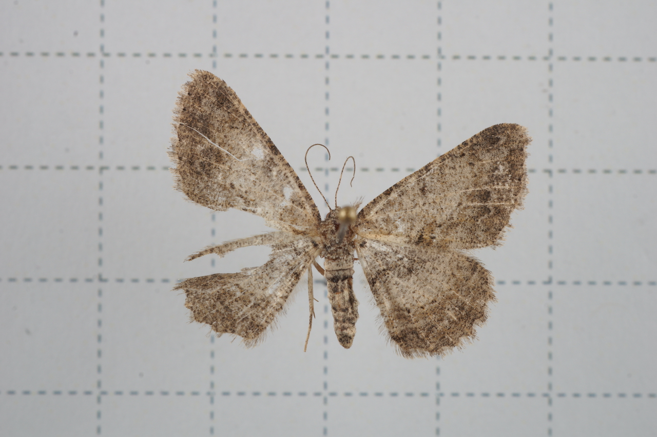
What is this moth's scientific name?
Psilalcis breta rantaizana
